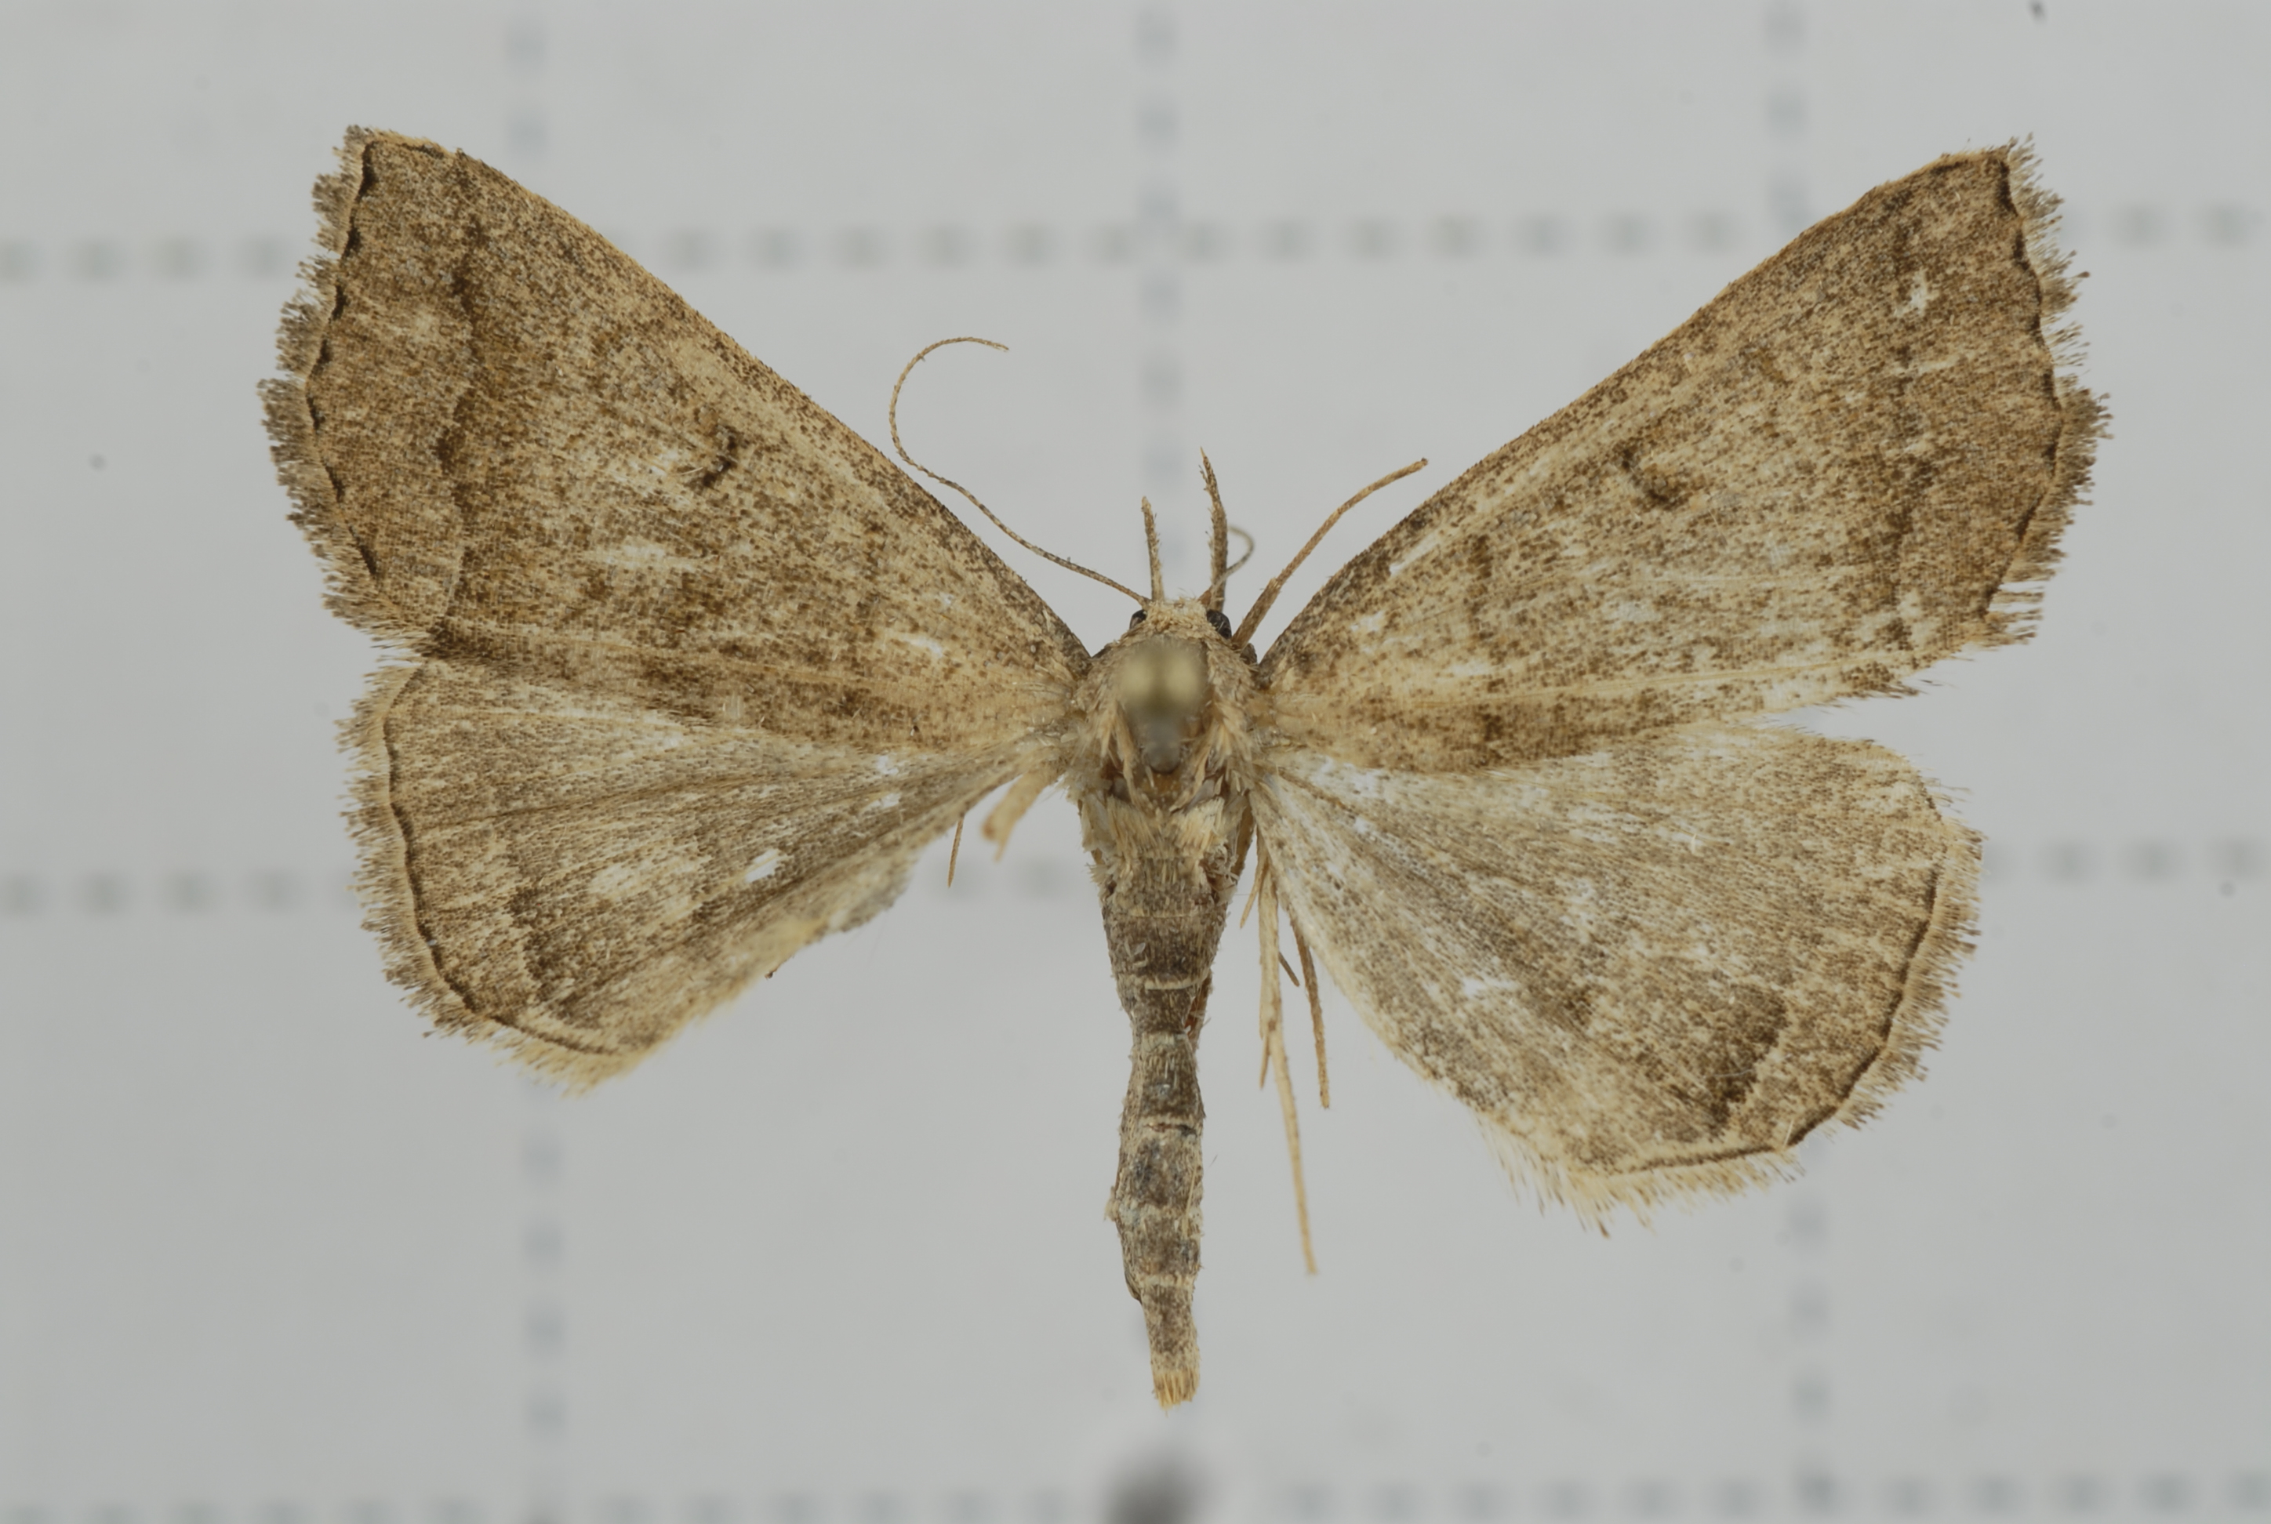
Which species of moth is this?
Herminia undulata
